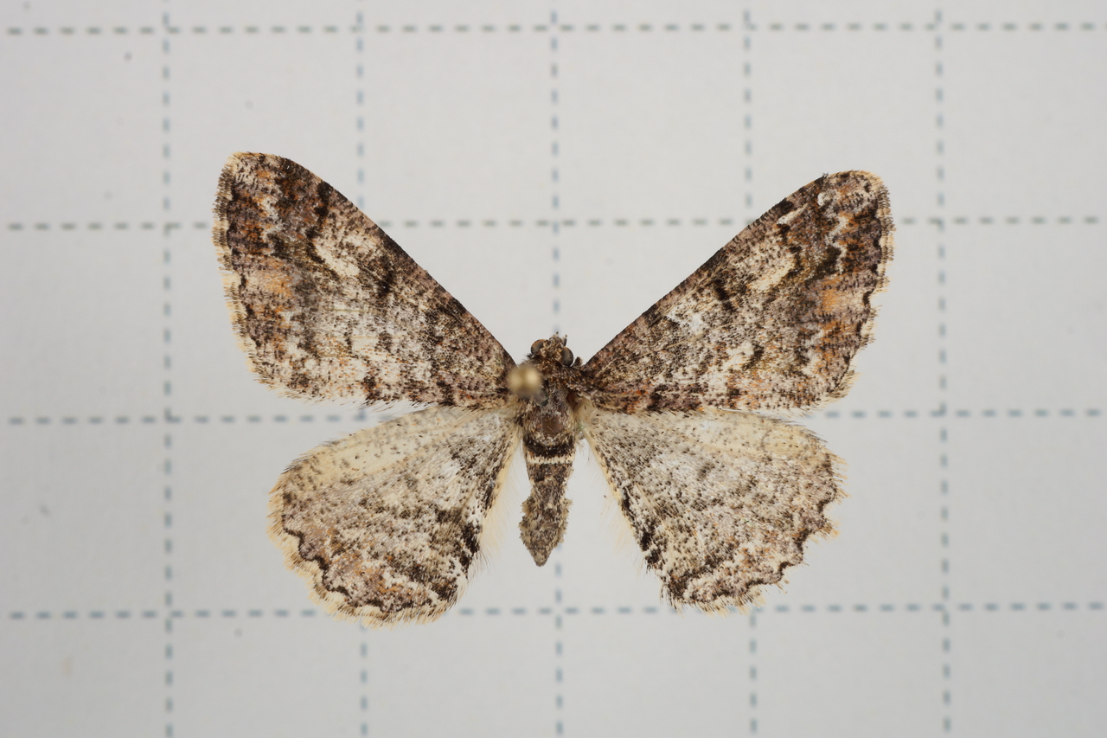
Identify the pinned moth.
Alcis taiwanovariegata
